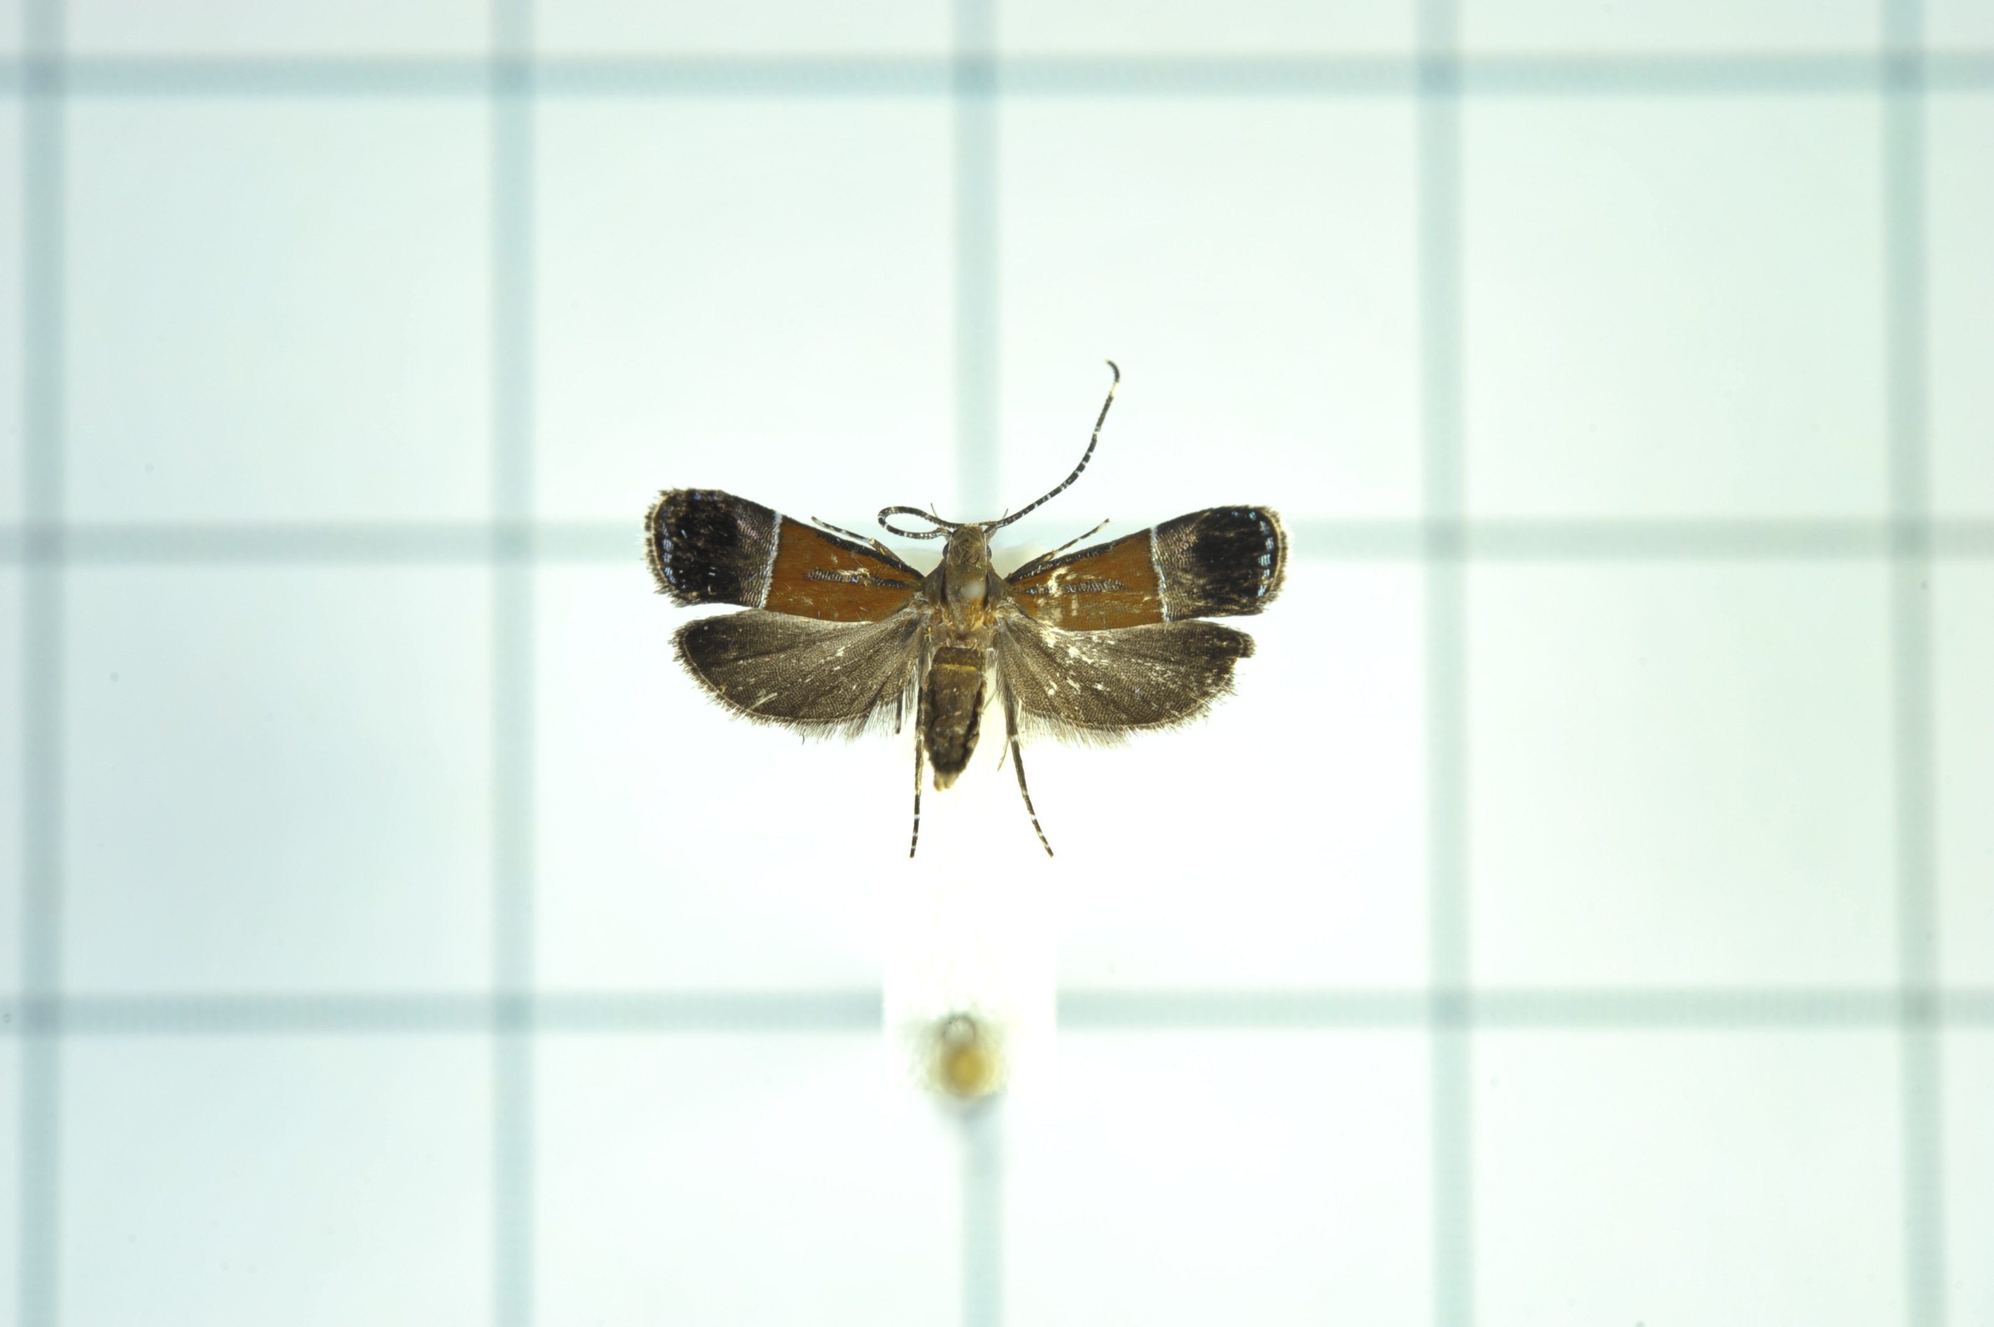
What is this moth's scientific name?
Coconympha cyanorma
